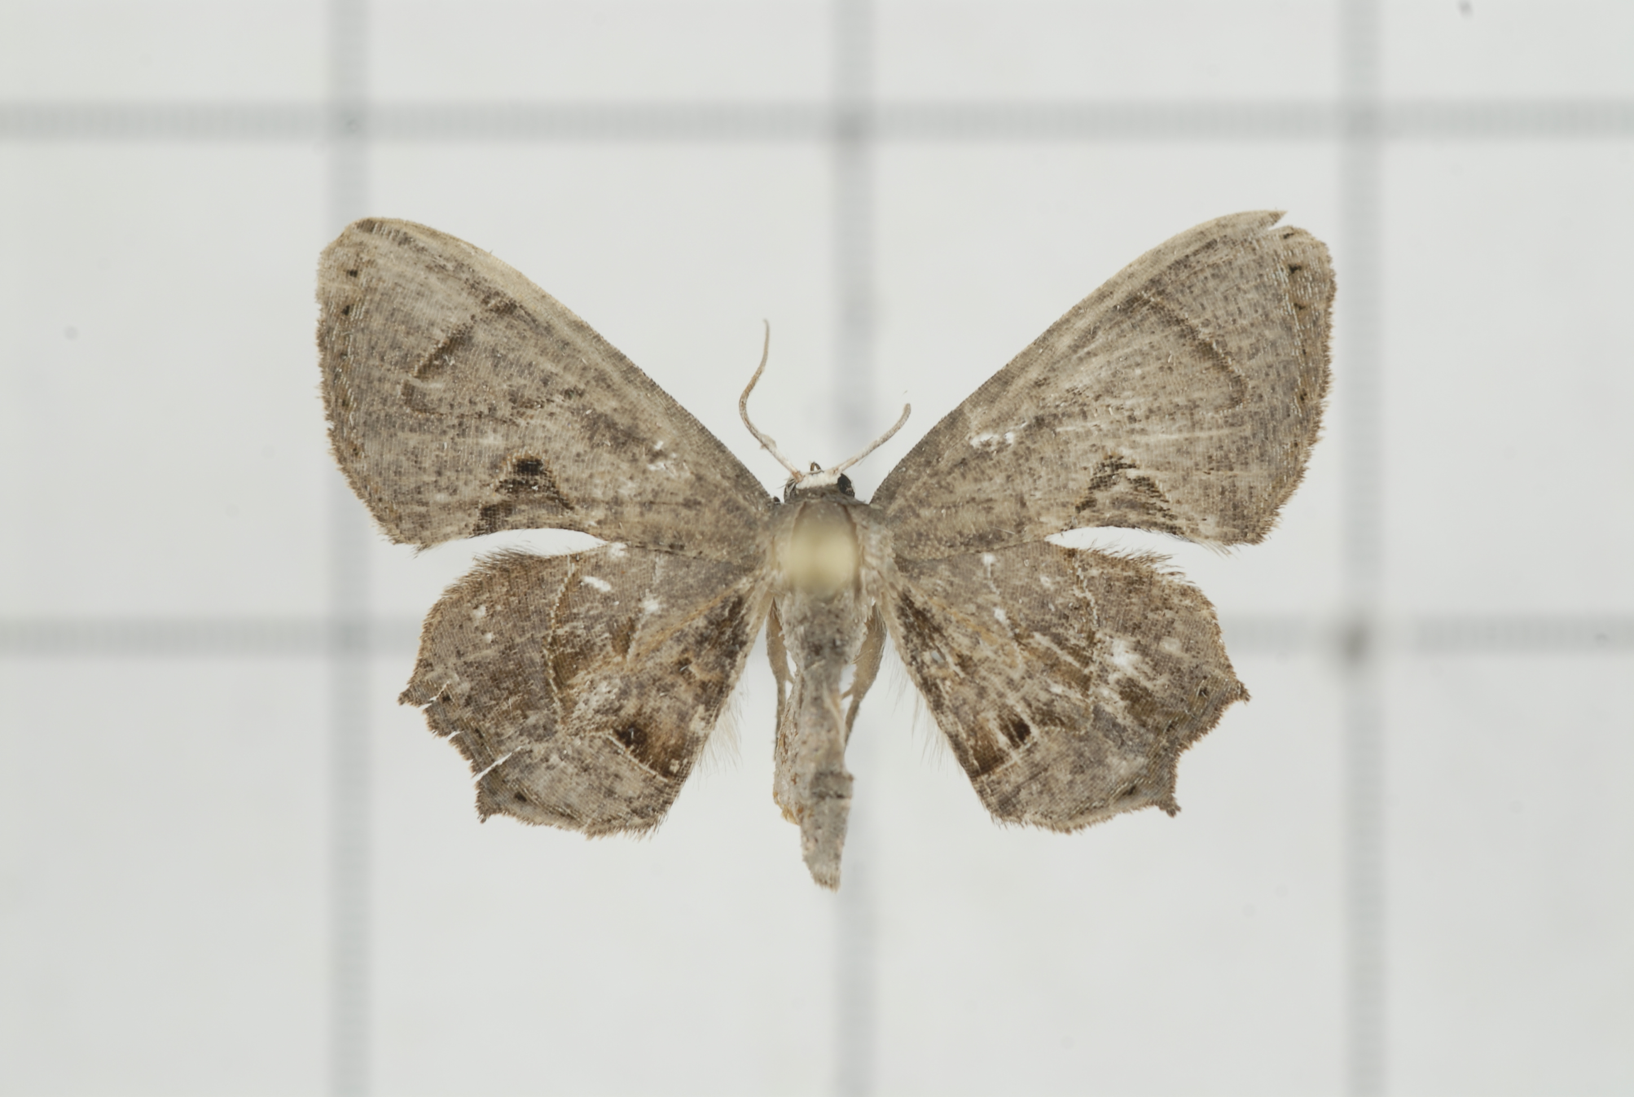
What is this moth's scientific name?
Phazaca alikangensis
